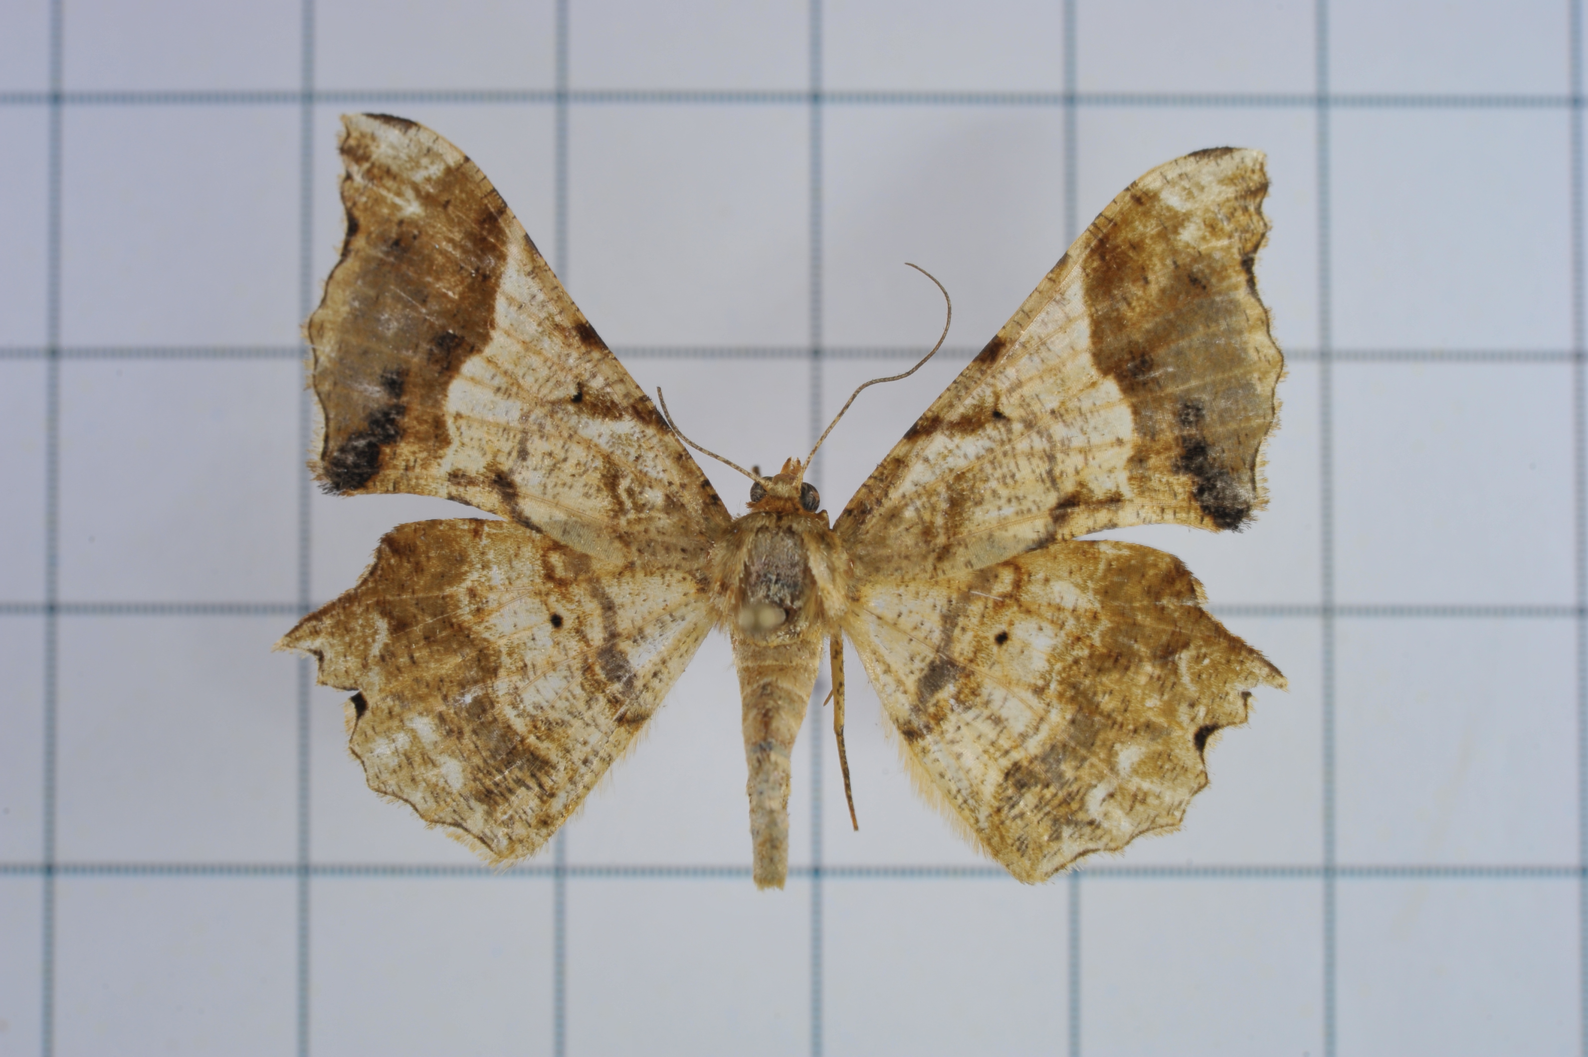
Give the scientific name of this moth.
Krananda oliveomarginata
